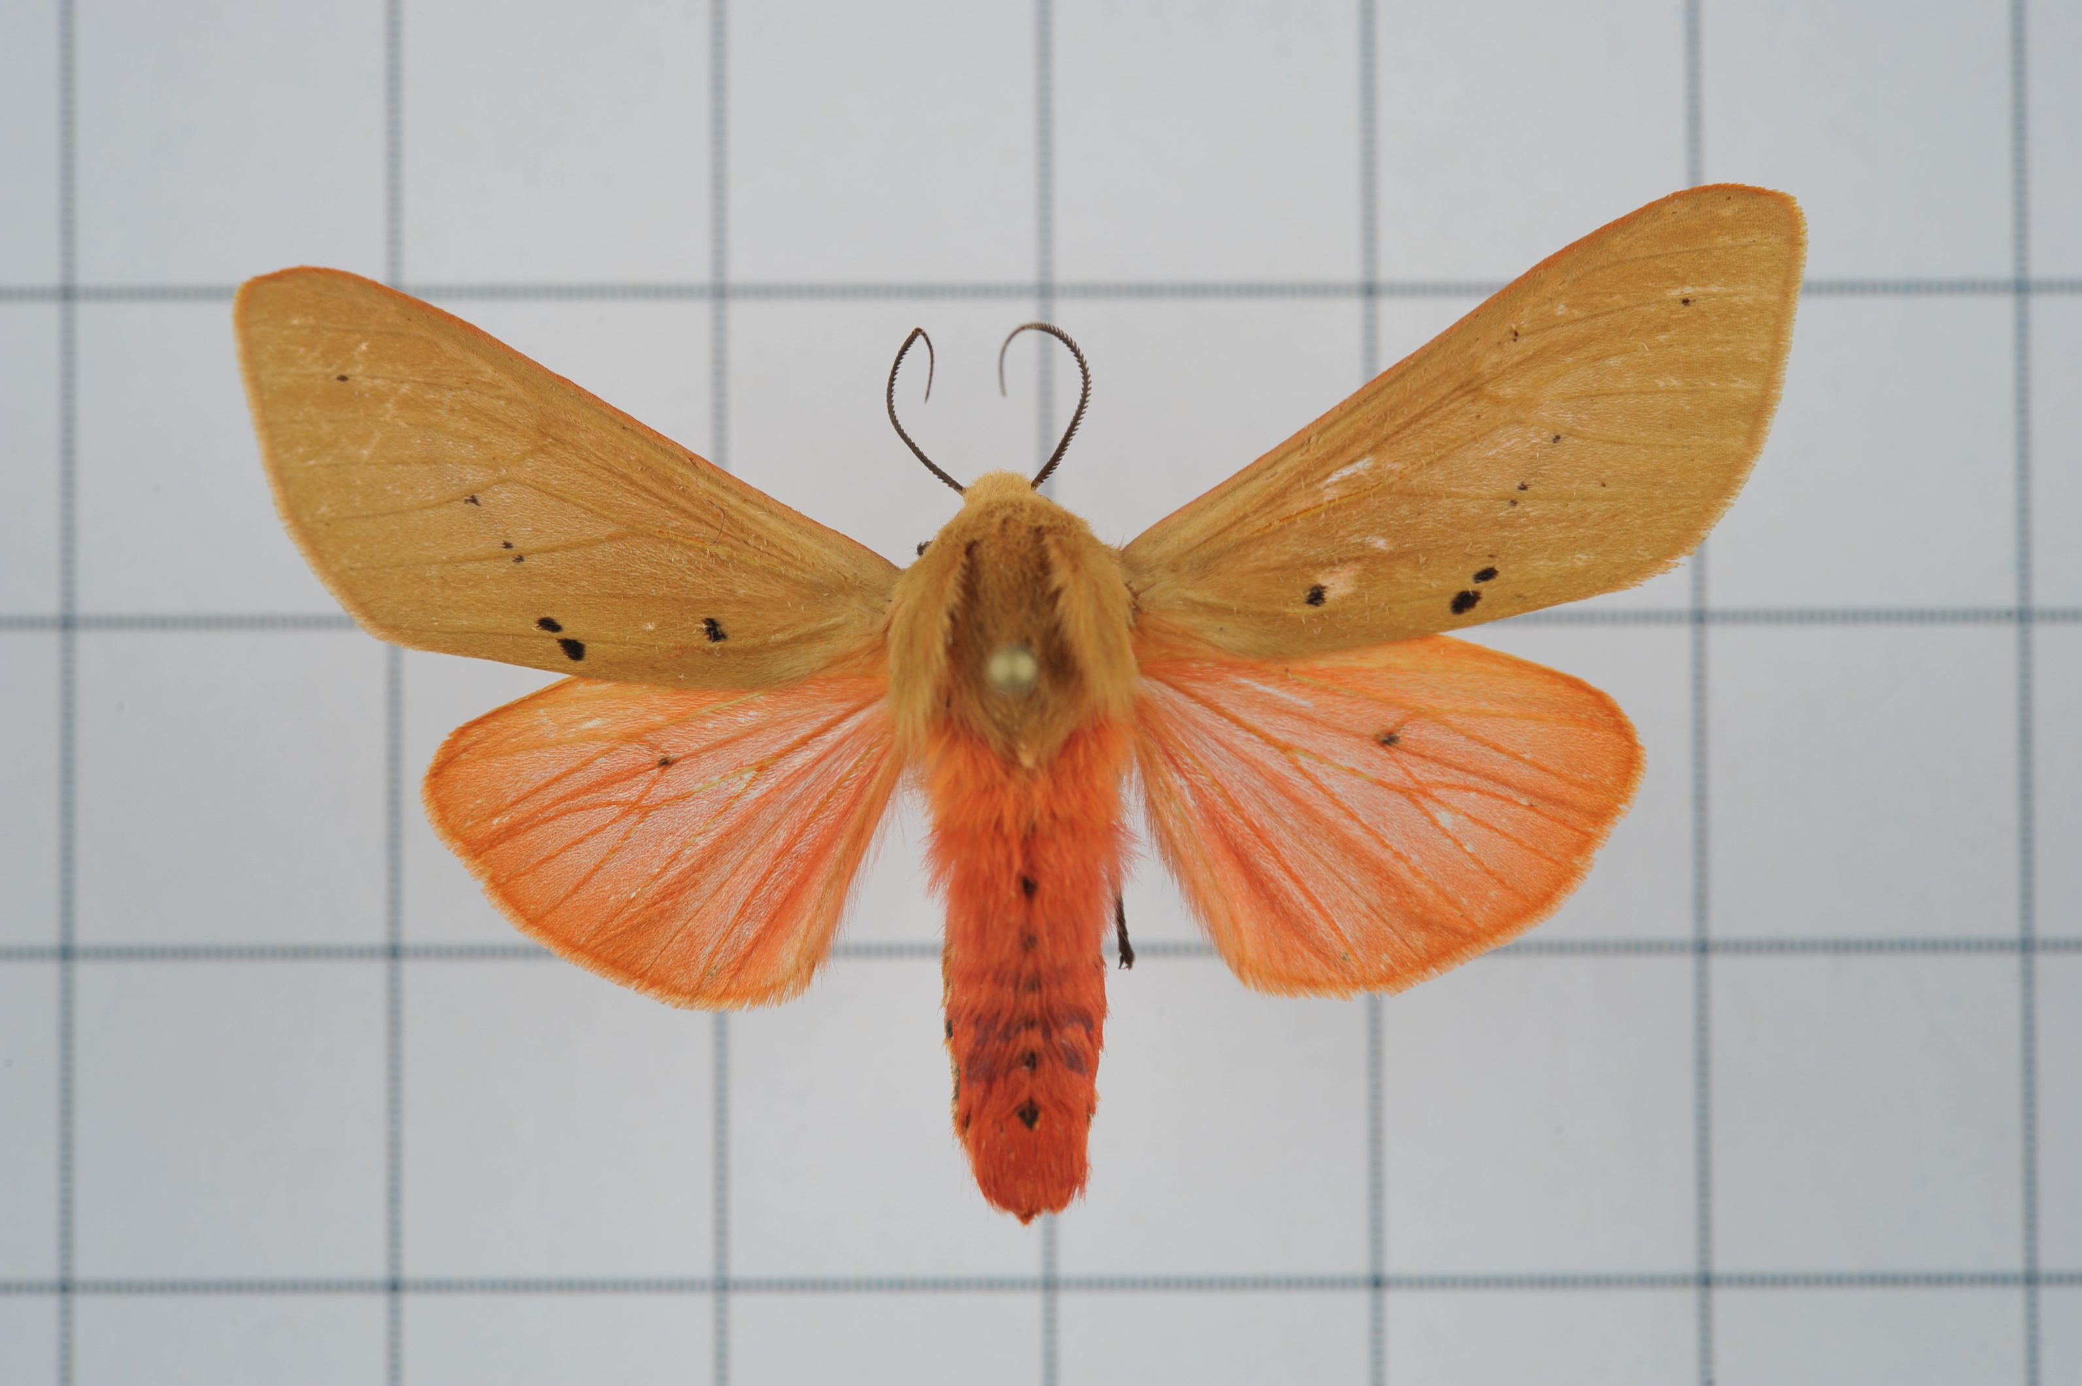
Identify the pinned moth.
Spilarctia wilemani
